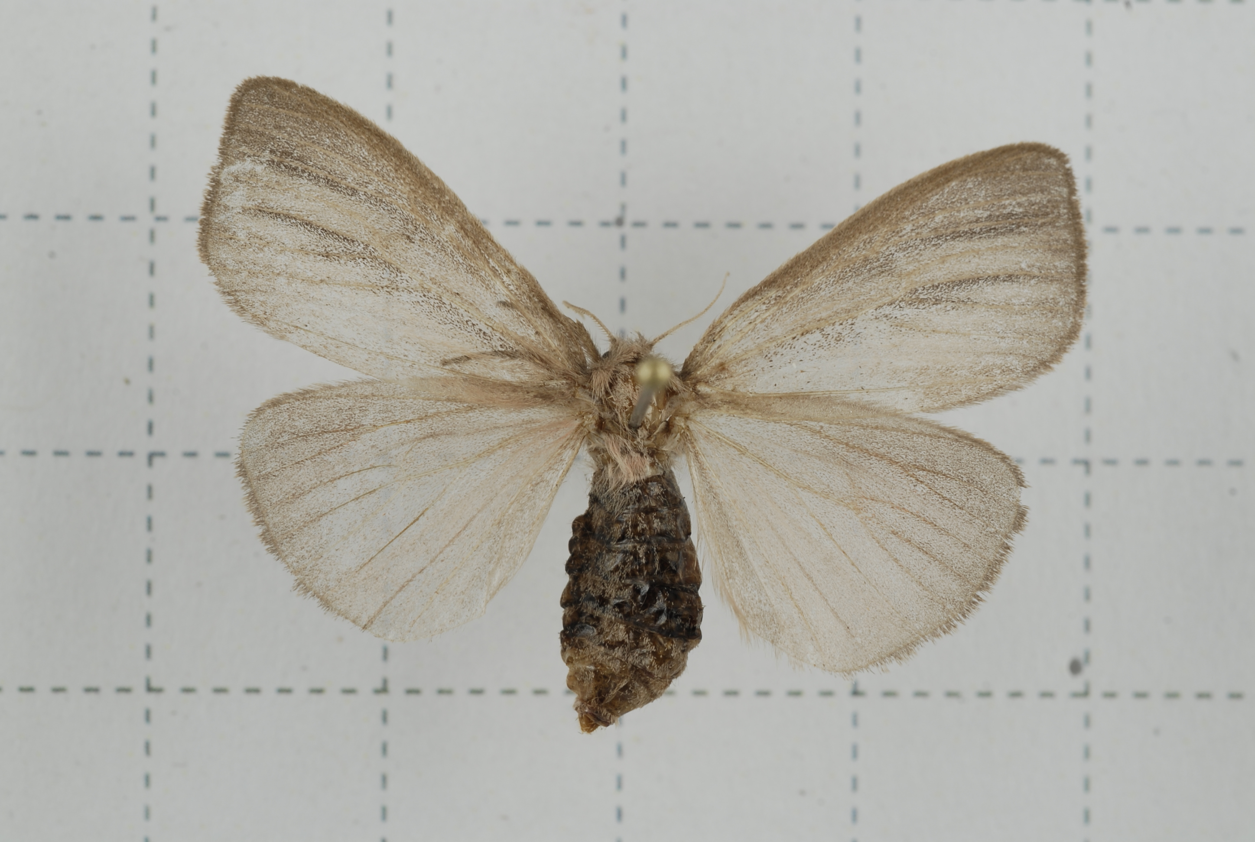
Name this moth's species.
Pantana substrigosa
